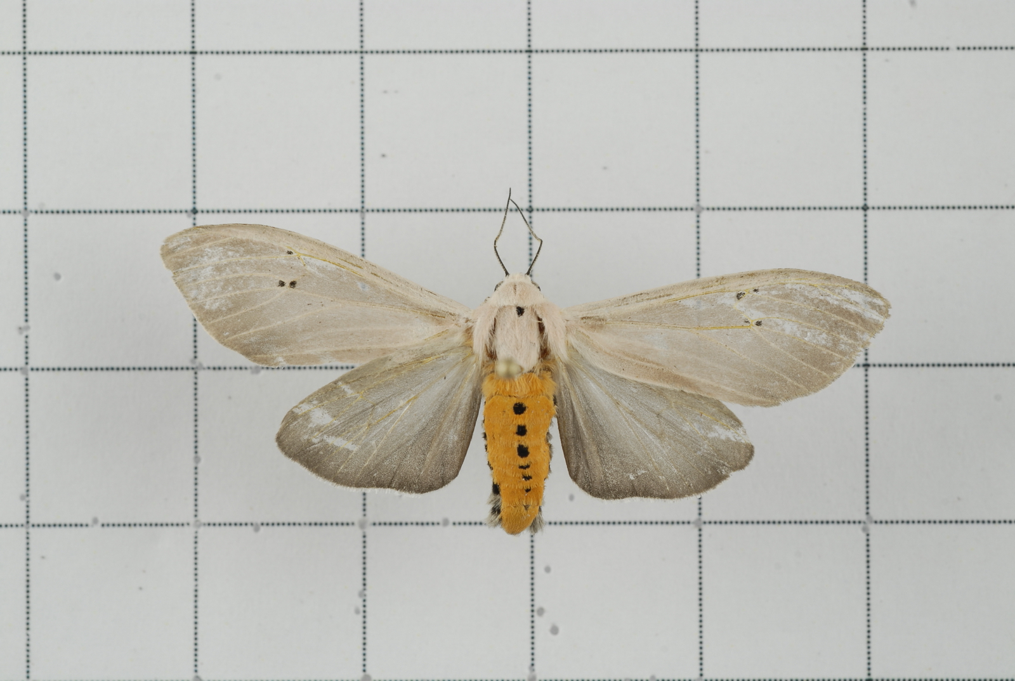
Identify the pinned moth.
Creatonotos transiens koni
